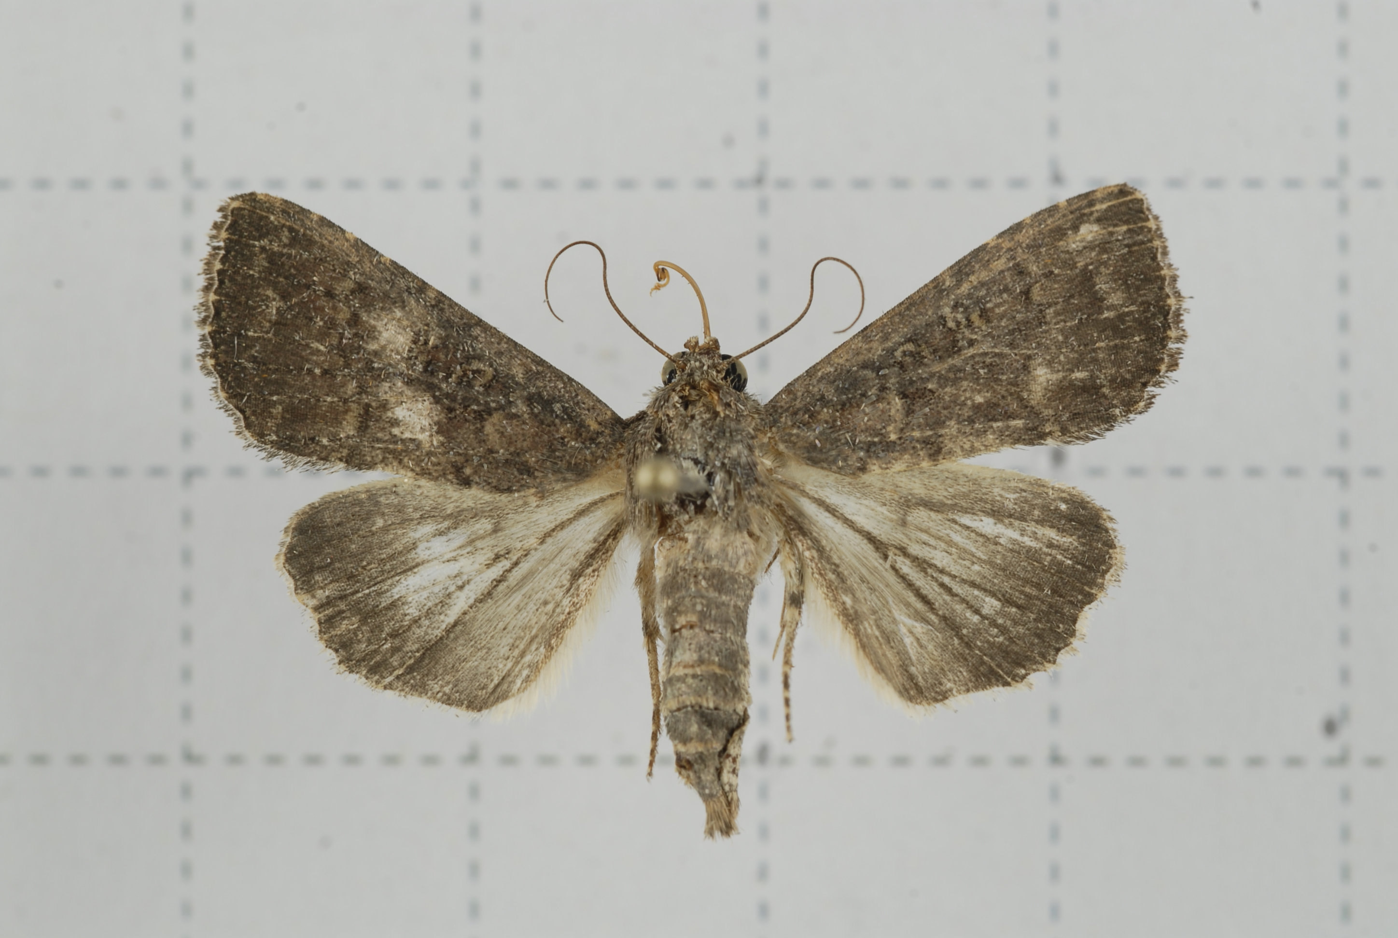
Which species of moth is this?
Condica illecta
